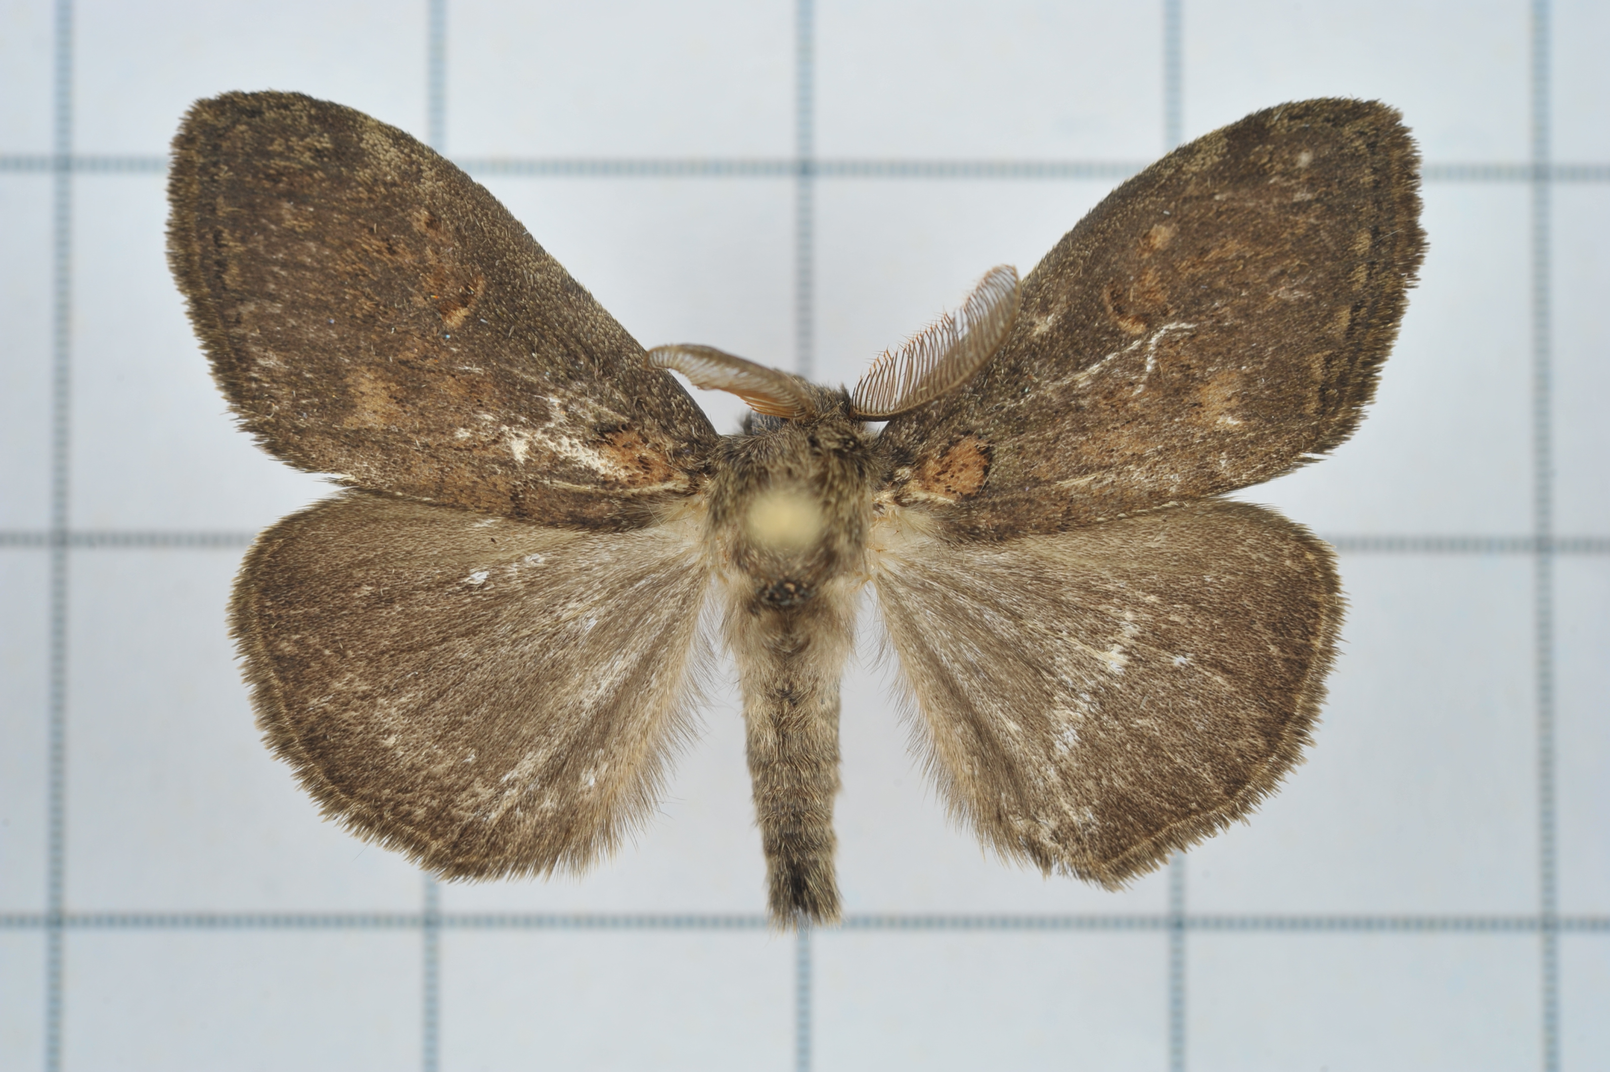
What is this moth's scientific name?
Olene dudgeoni
